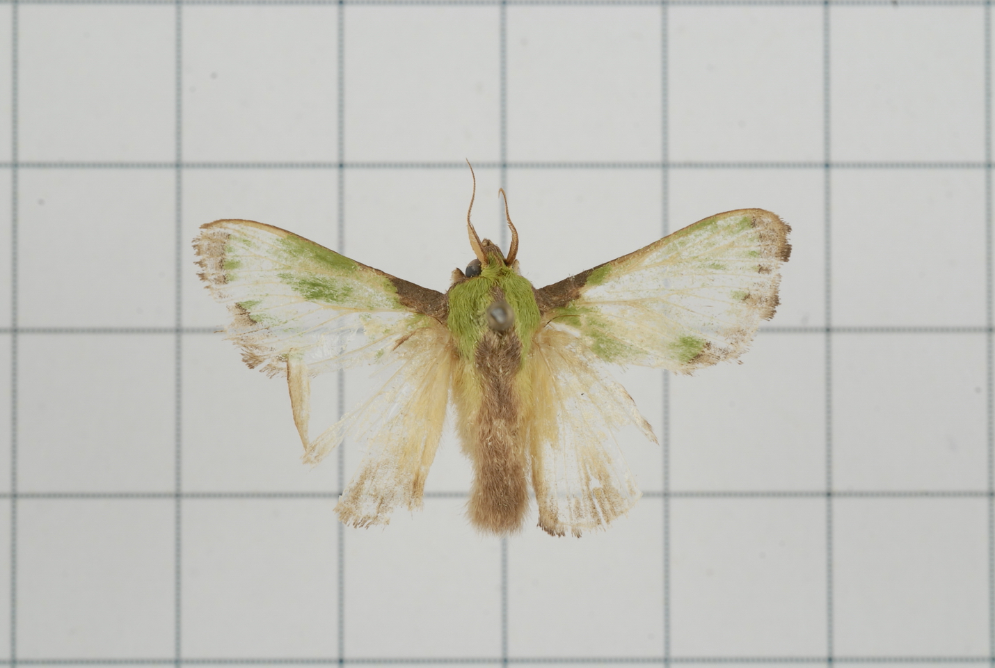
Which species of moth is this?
Parasa shirakii
